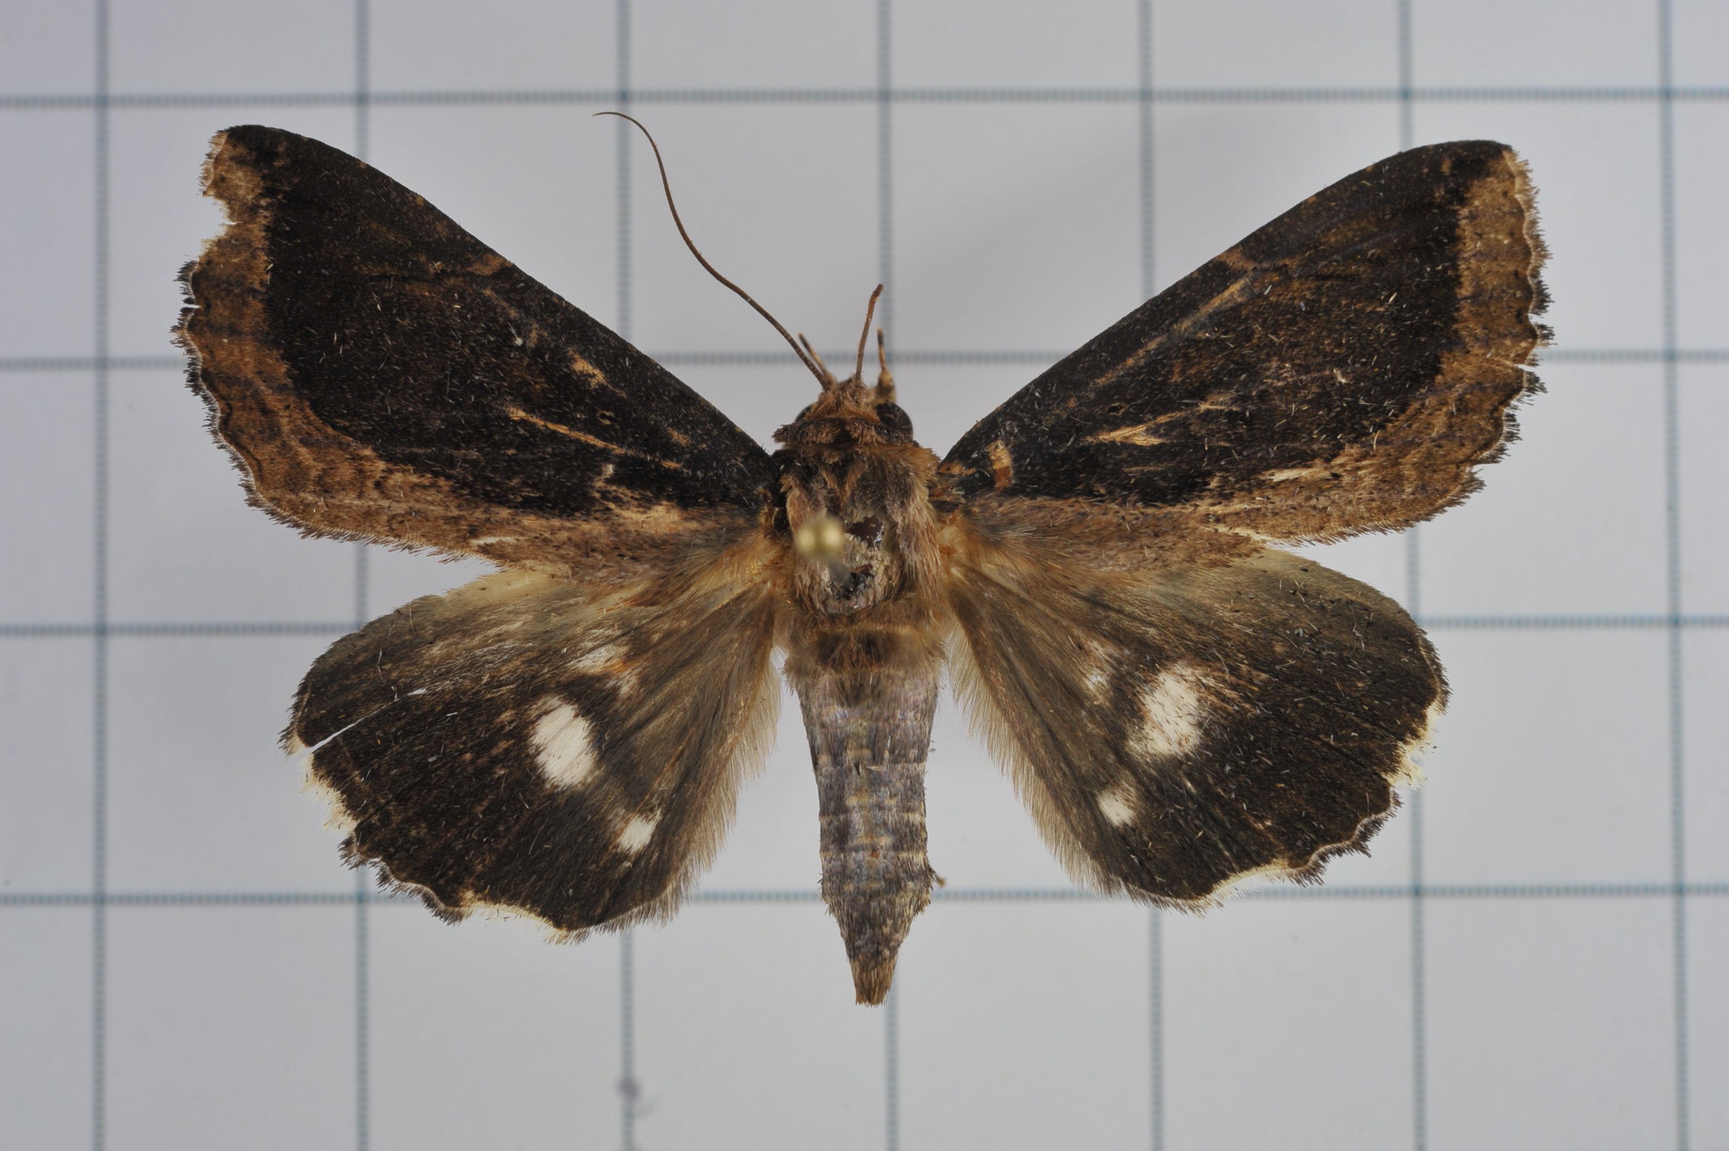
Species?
Ercheia cyllaria
